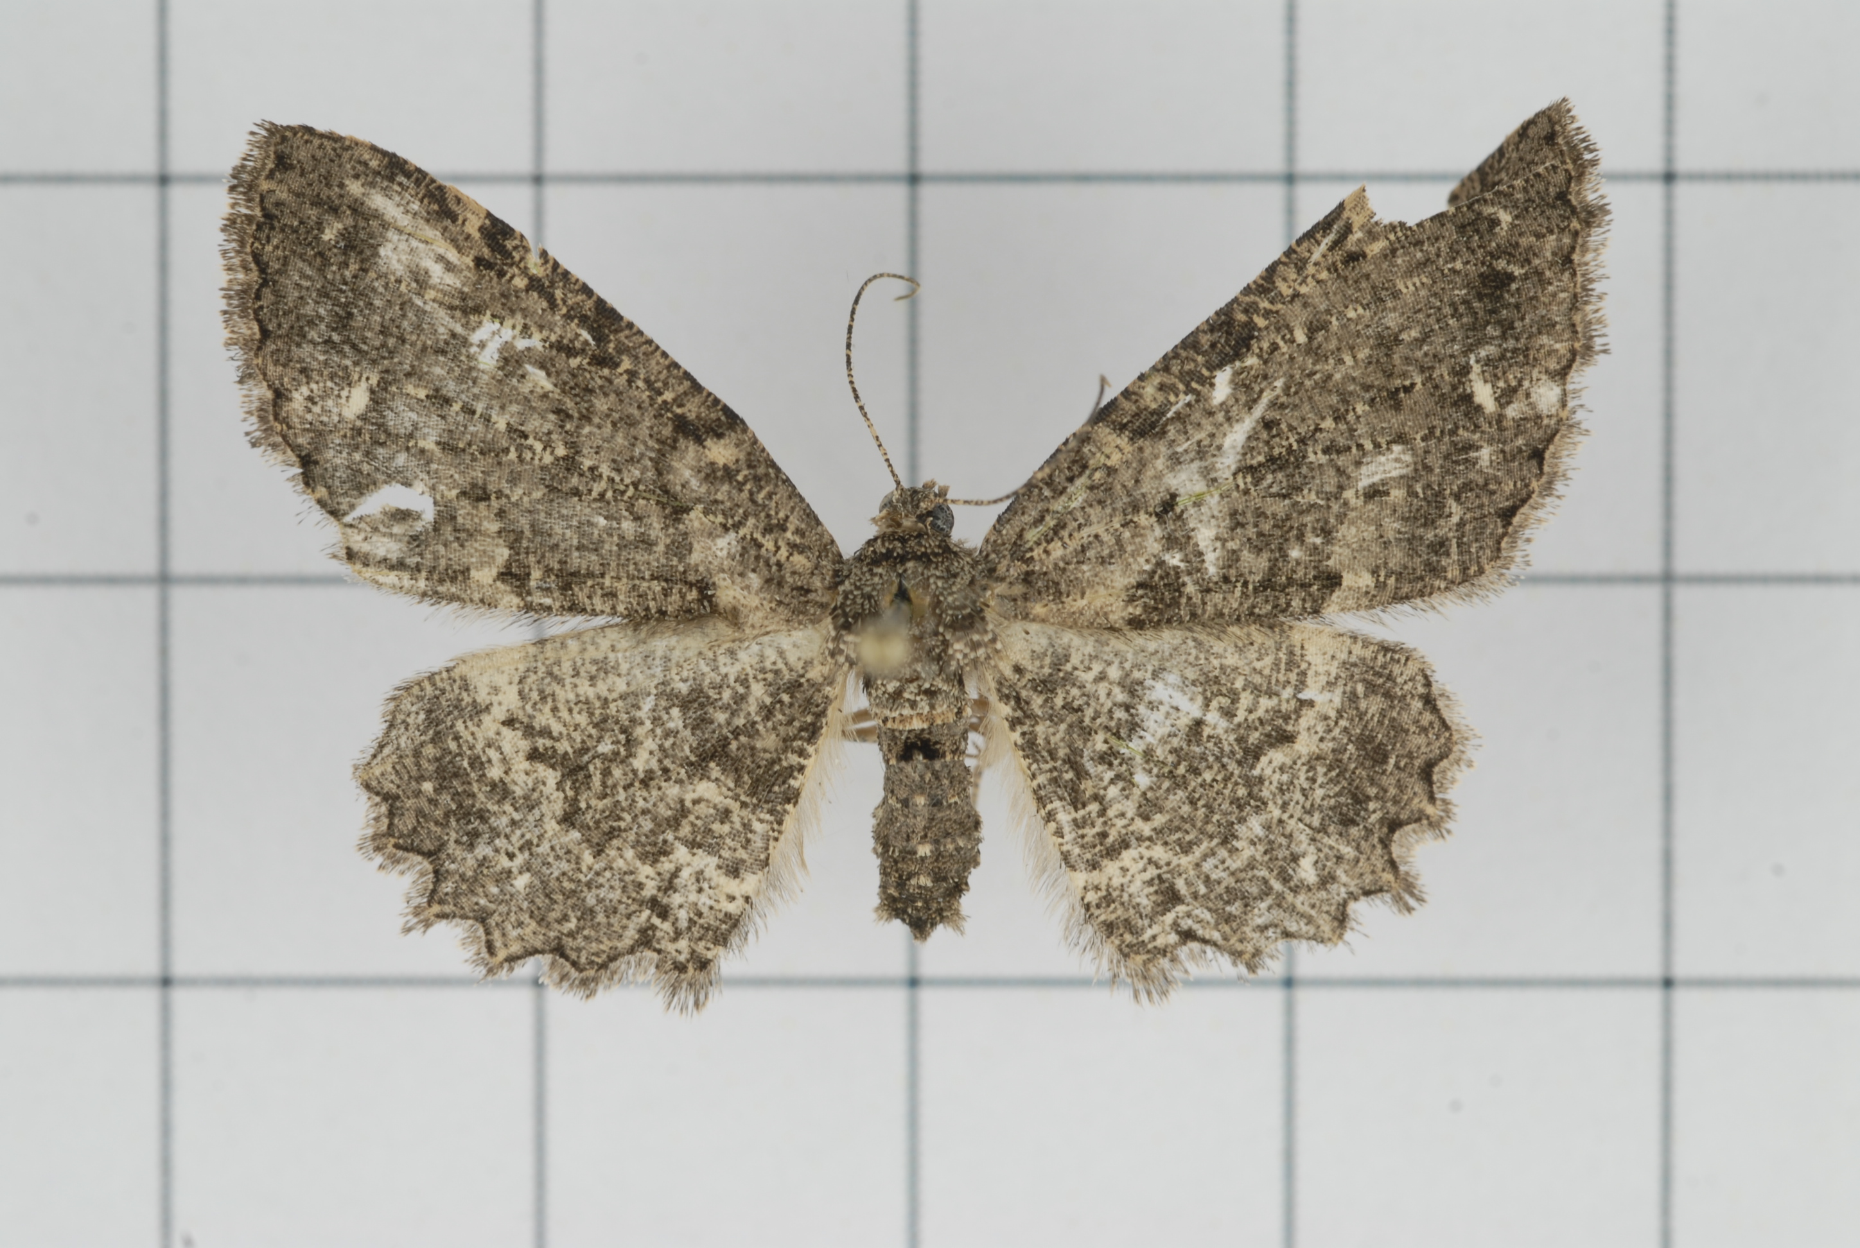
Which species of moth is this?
Abaciscus alishanensis
